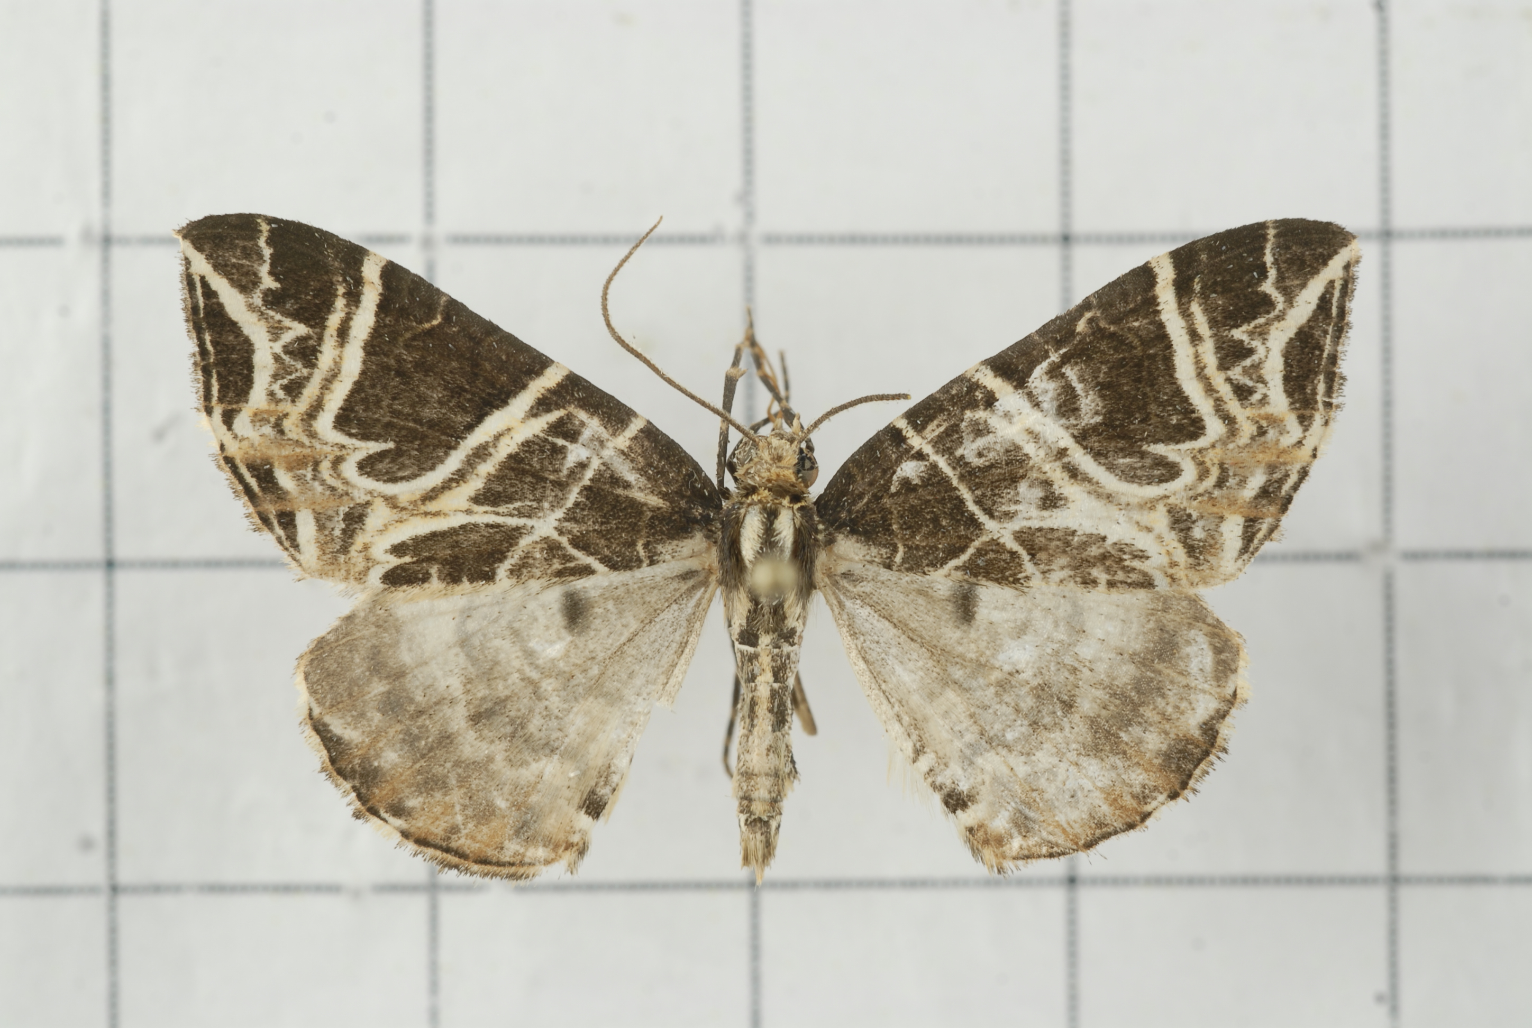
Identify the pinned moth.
Ecliptopera delecta
